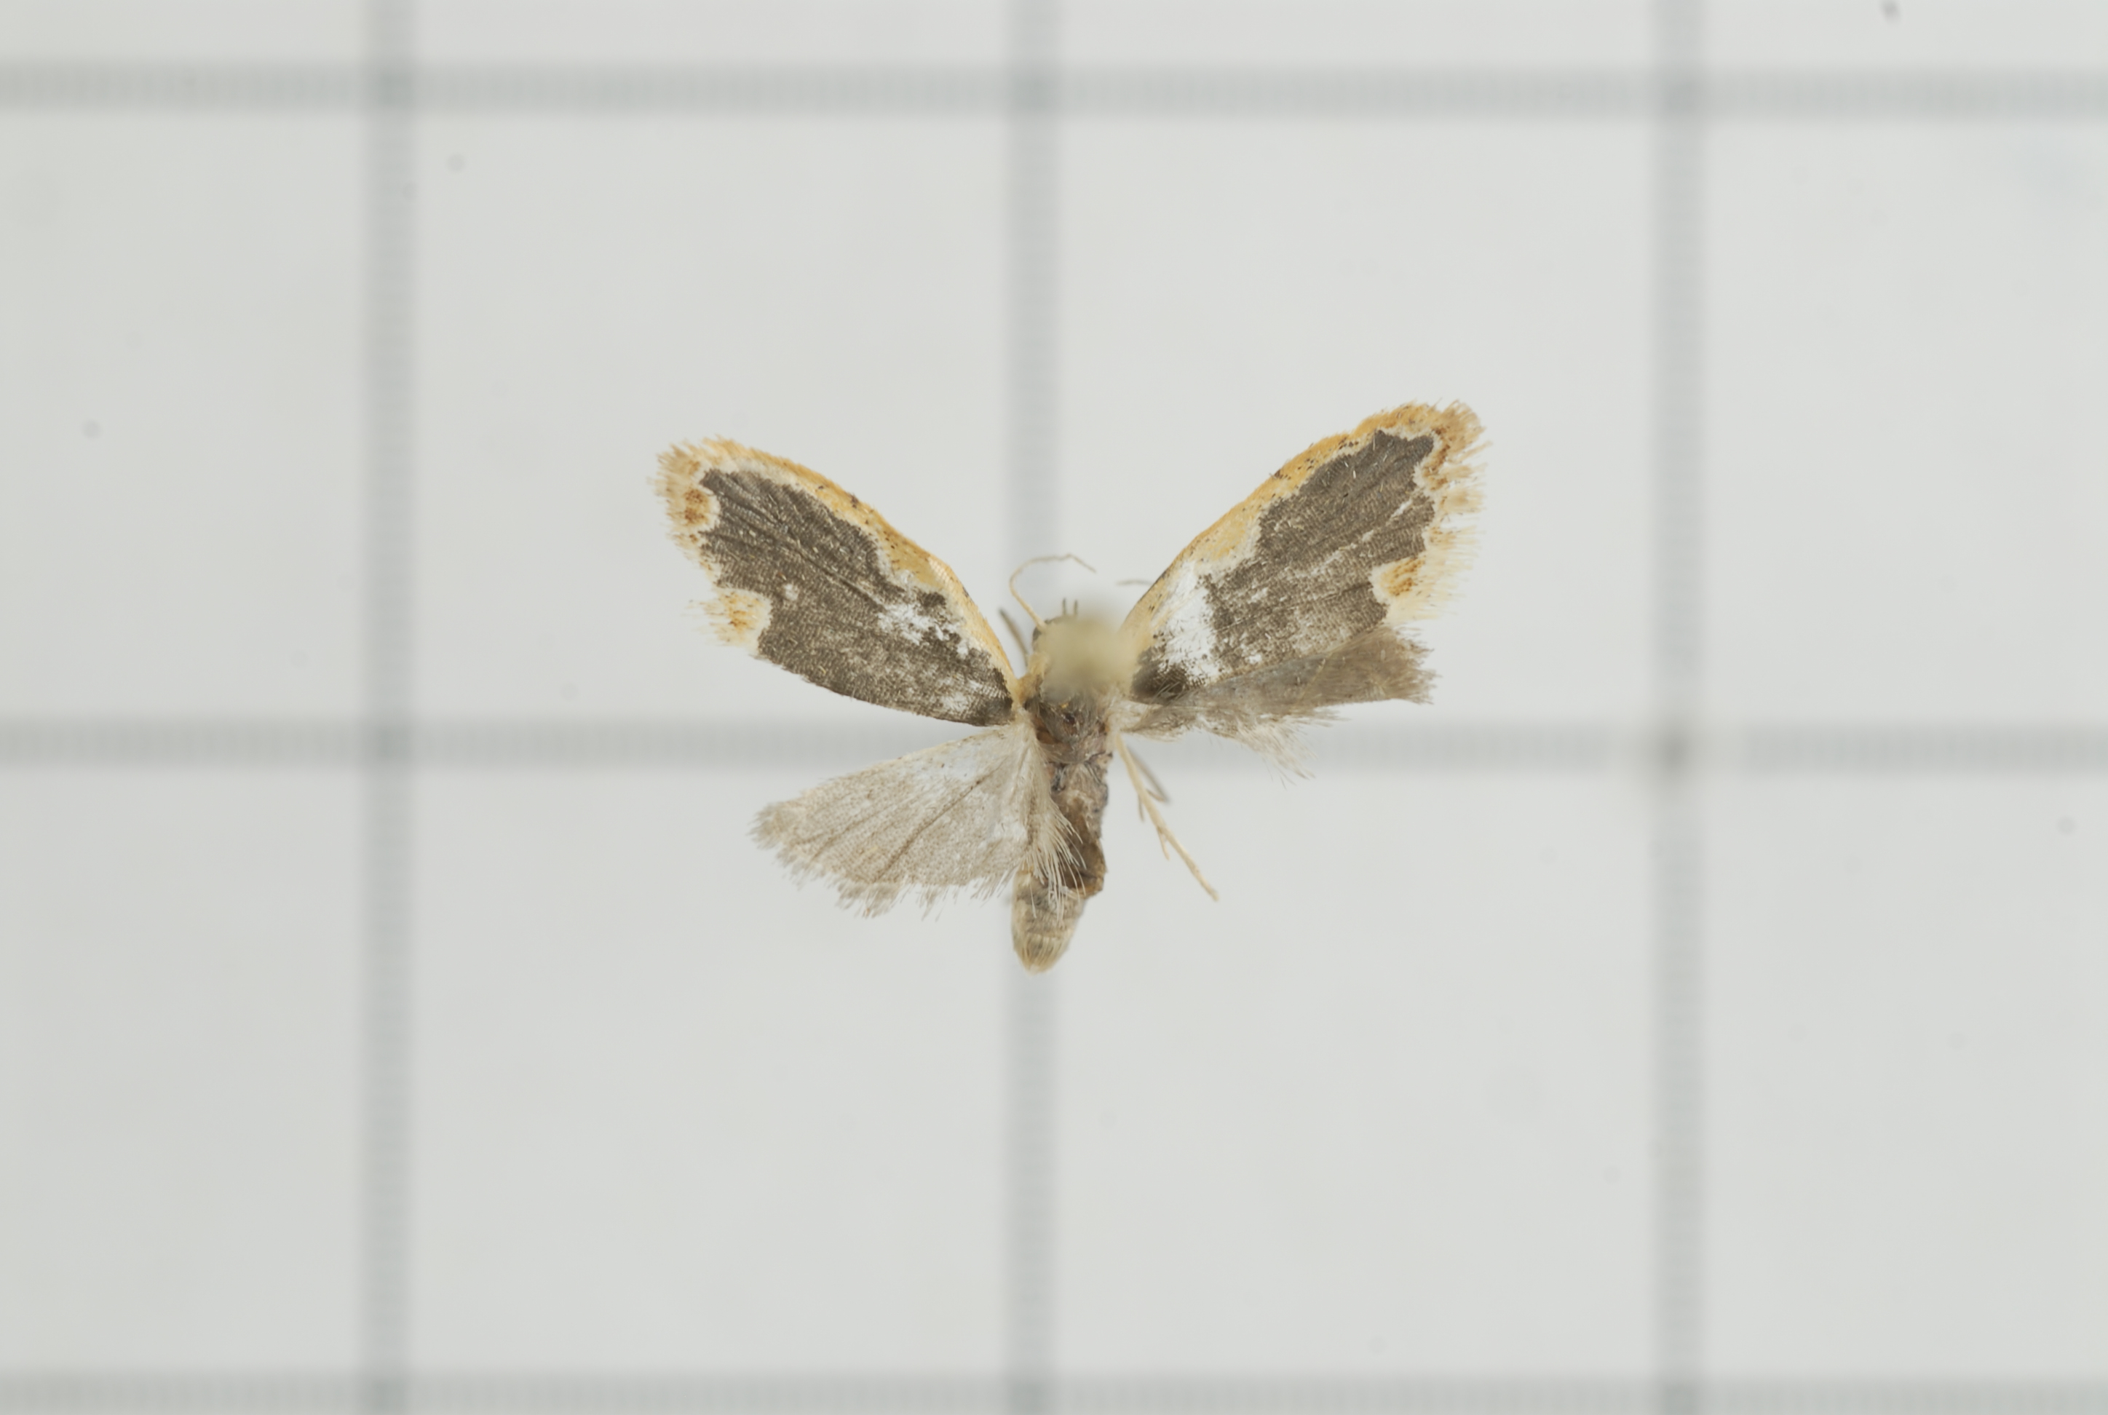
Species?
Diduga nantouensis
